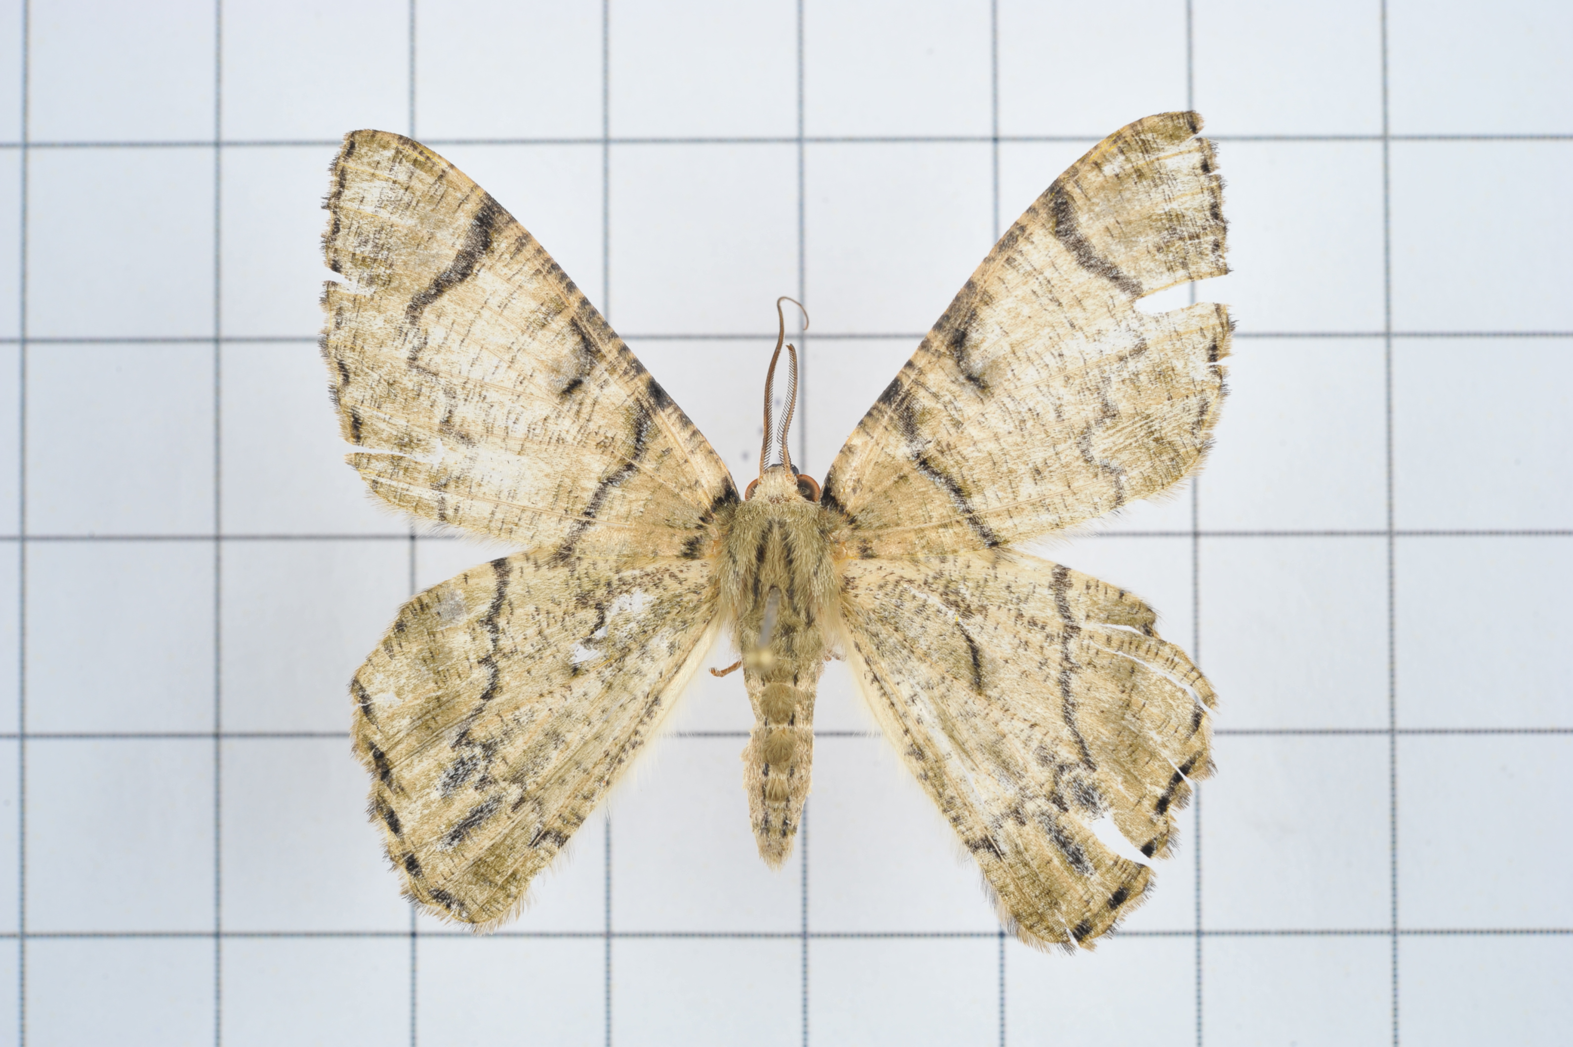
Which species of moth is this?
Lophophelma iterans onerosus
